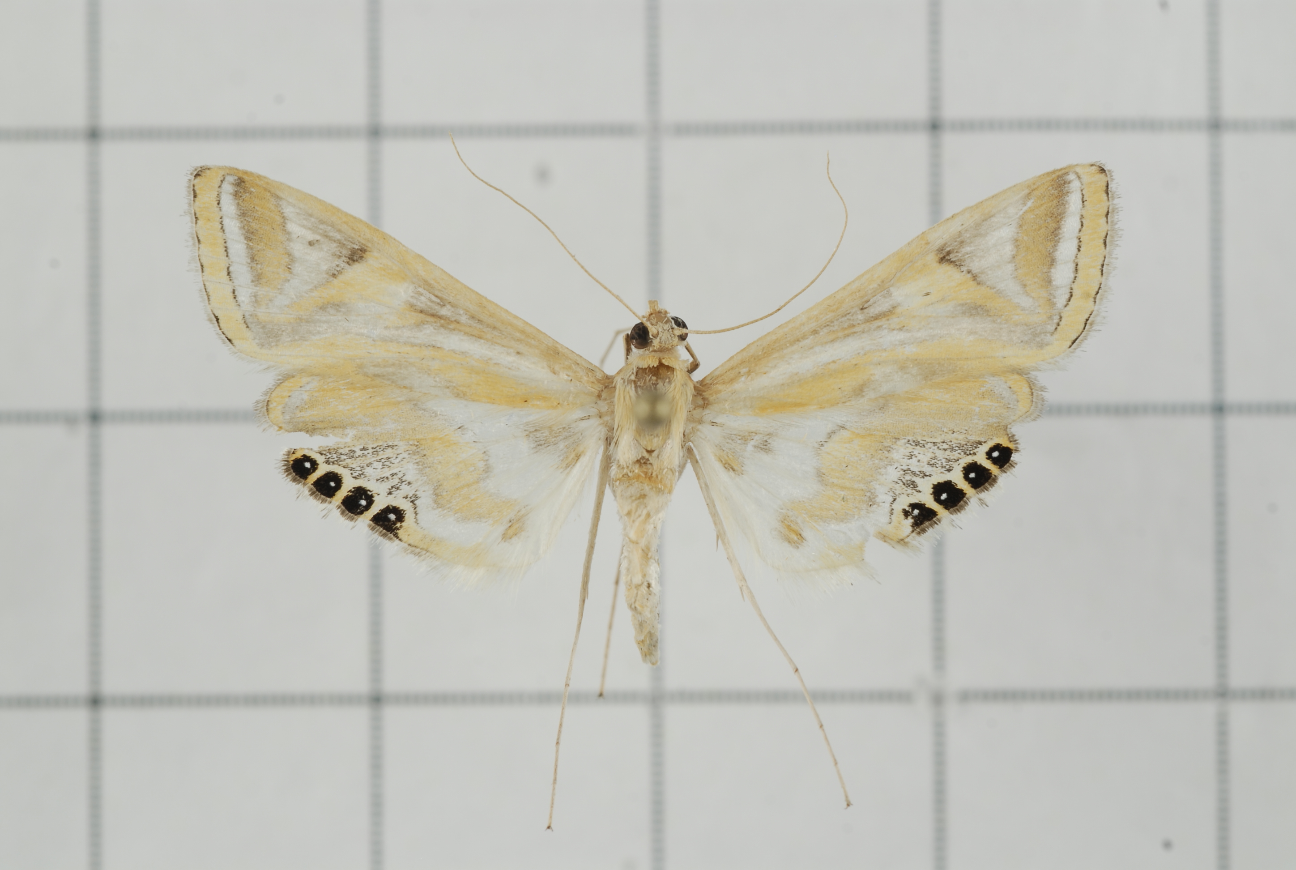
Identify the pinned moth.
Eoophyla conjunctalis
